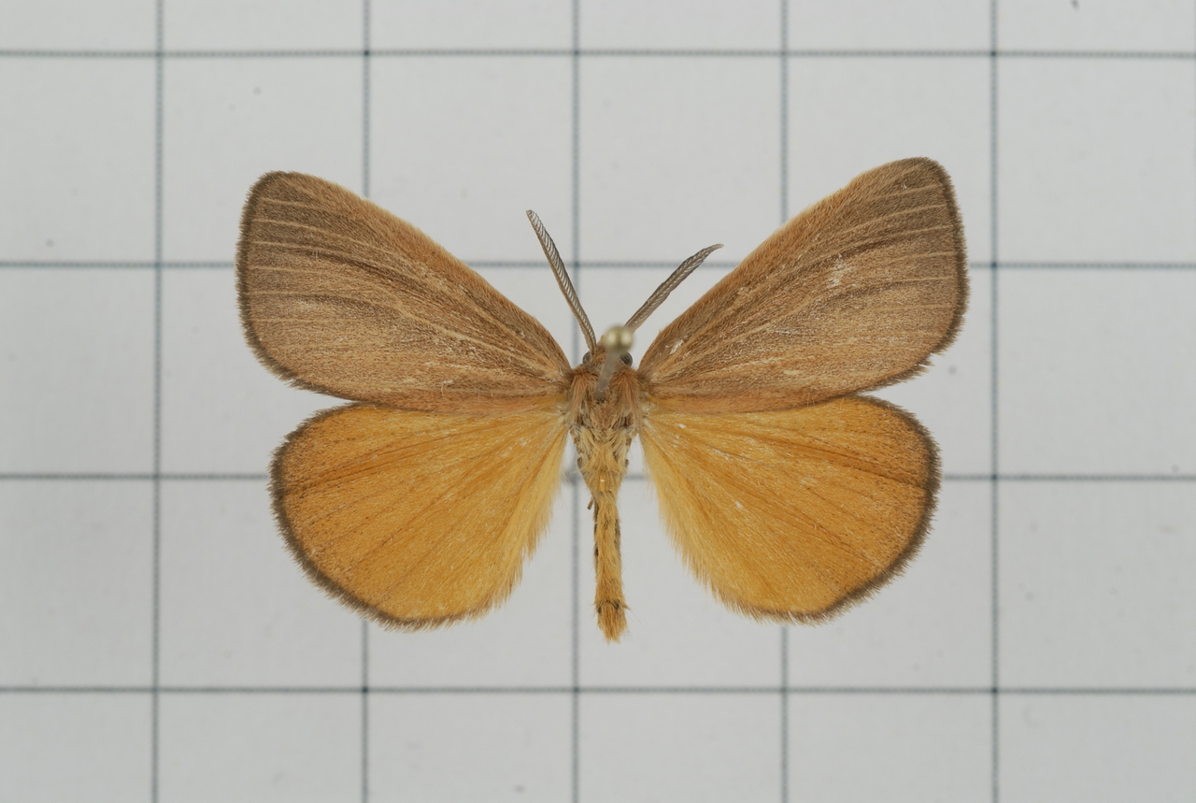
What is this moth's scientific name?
Pantana substrigosa
